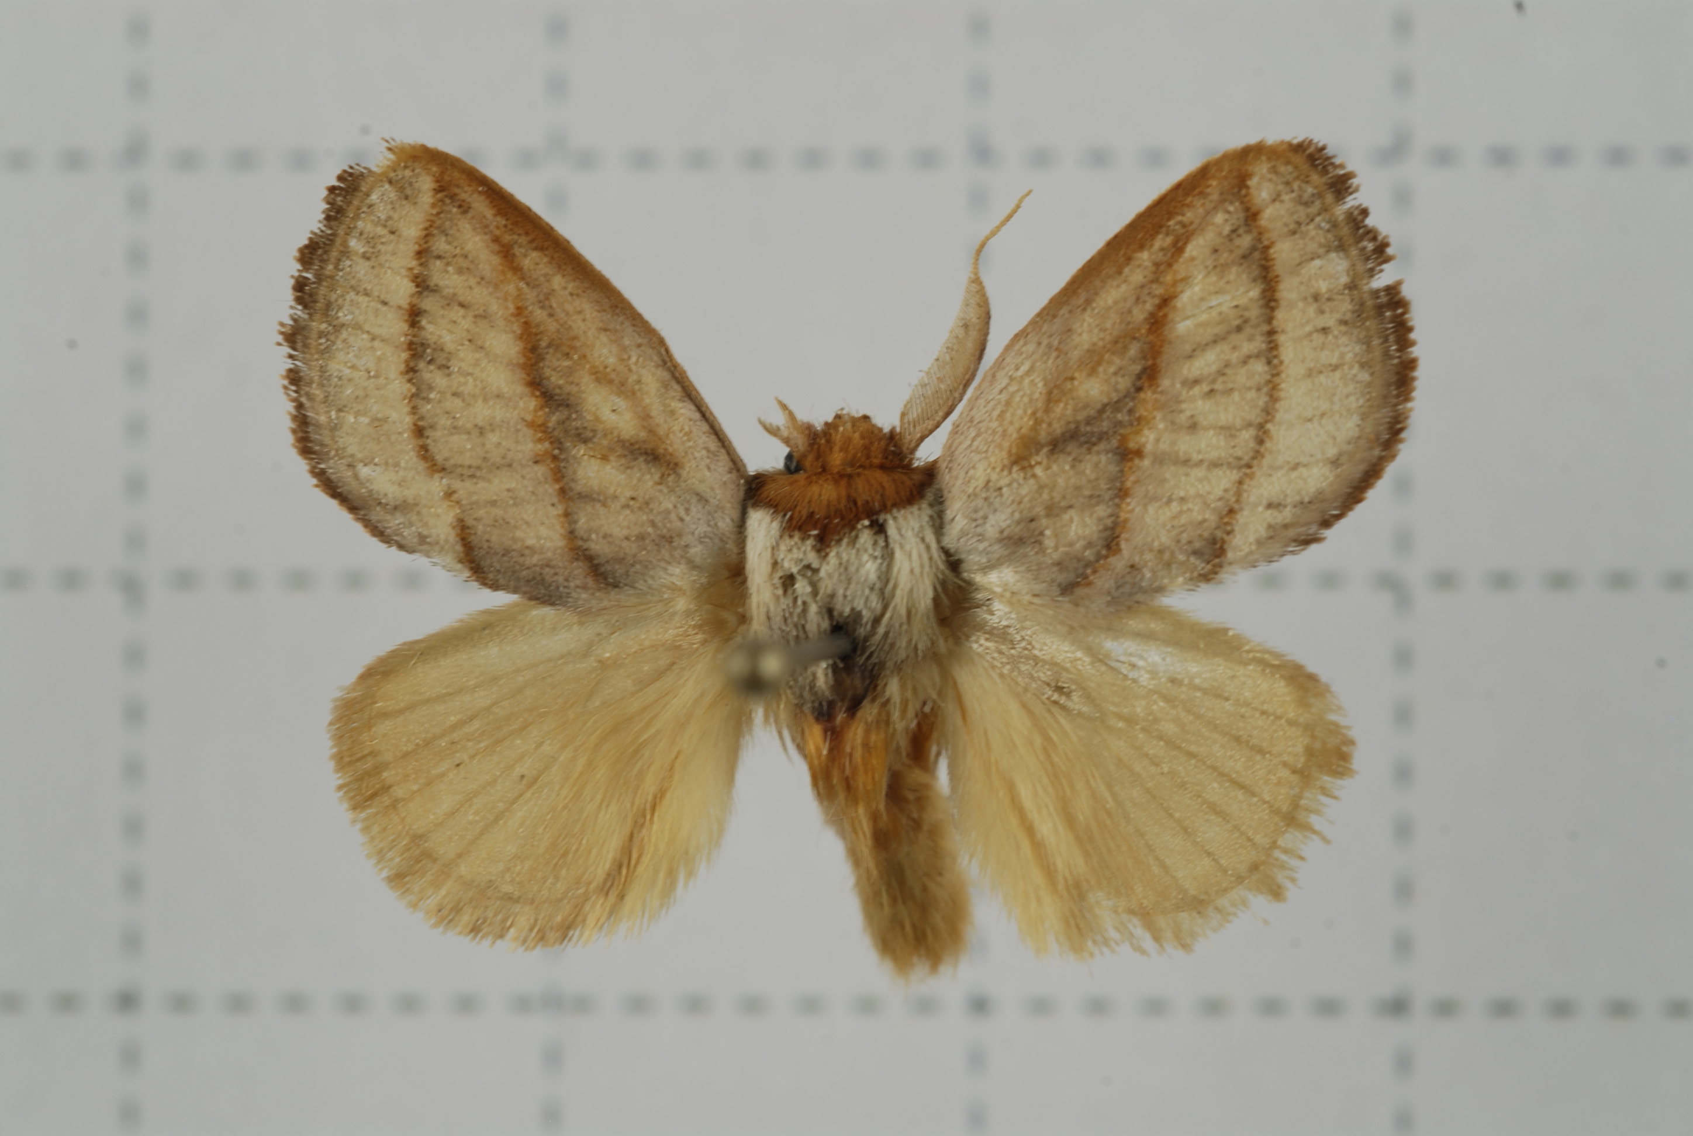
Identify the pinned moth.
Cania heppneri
